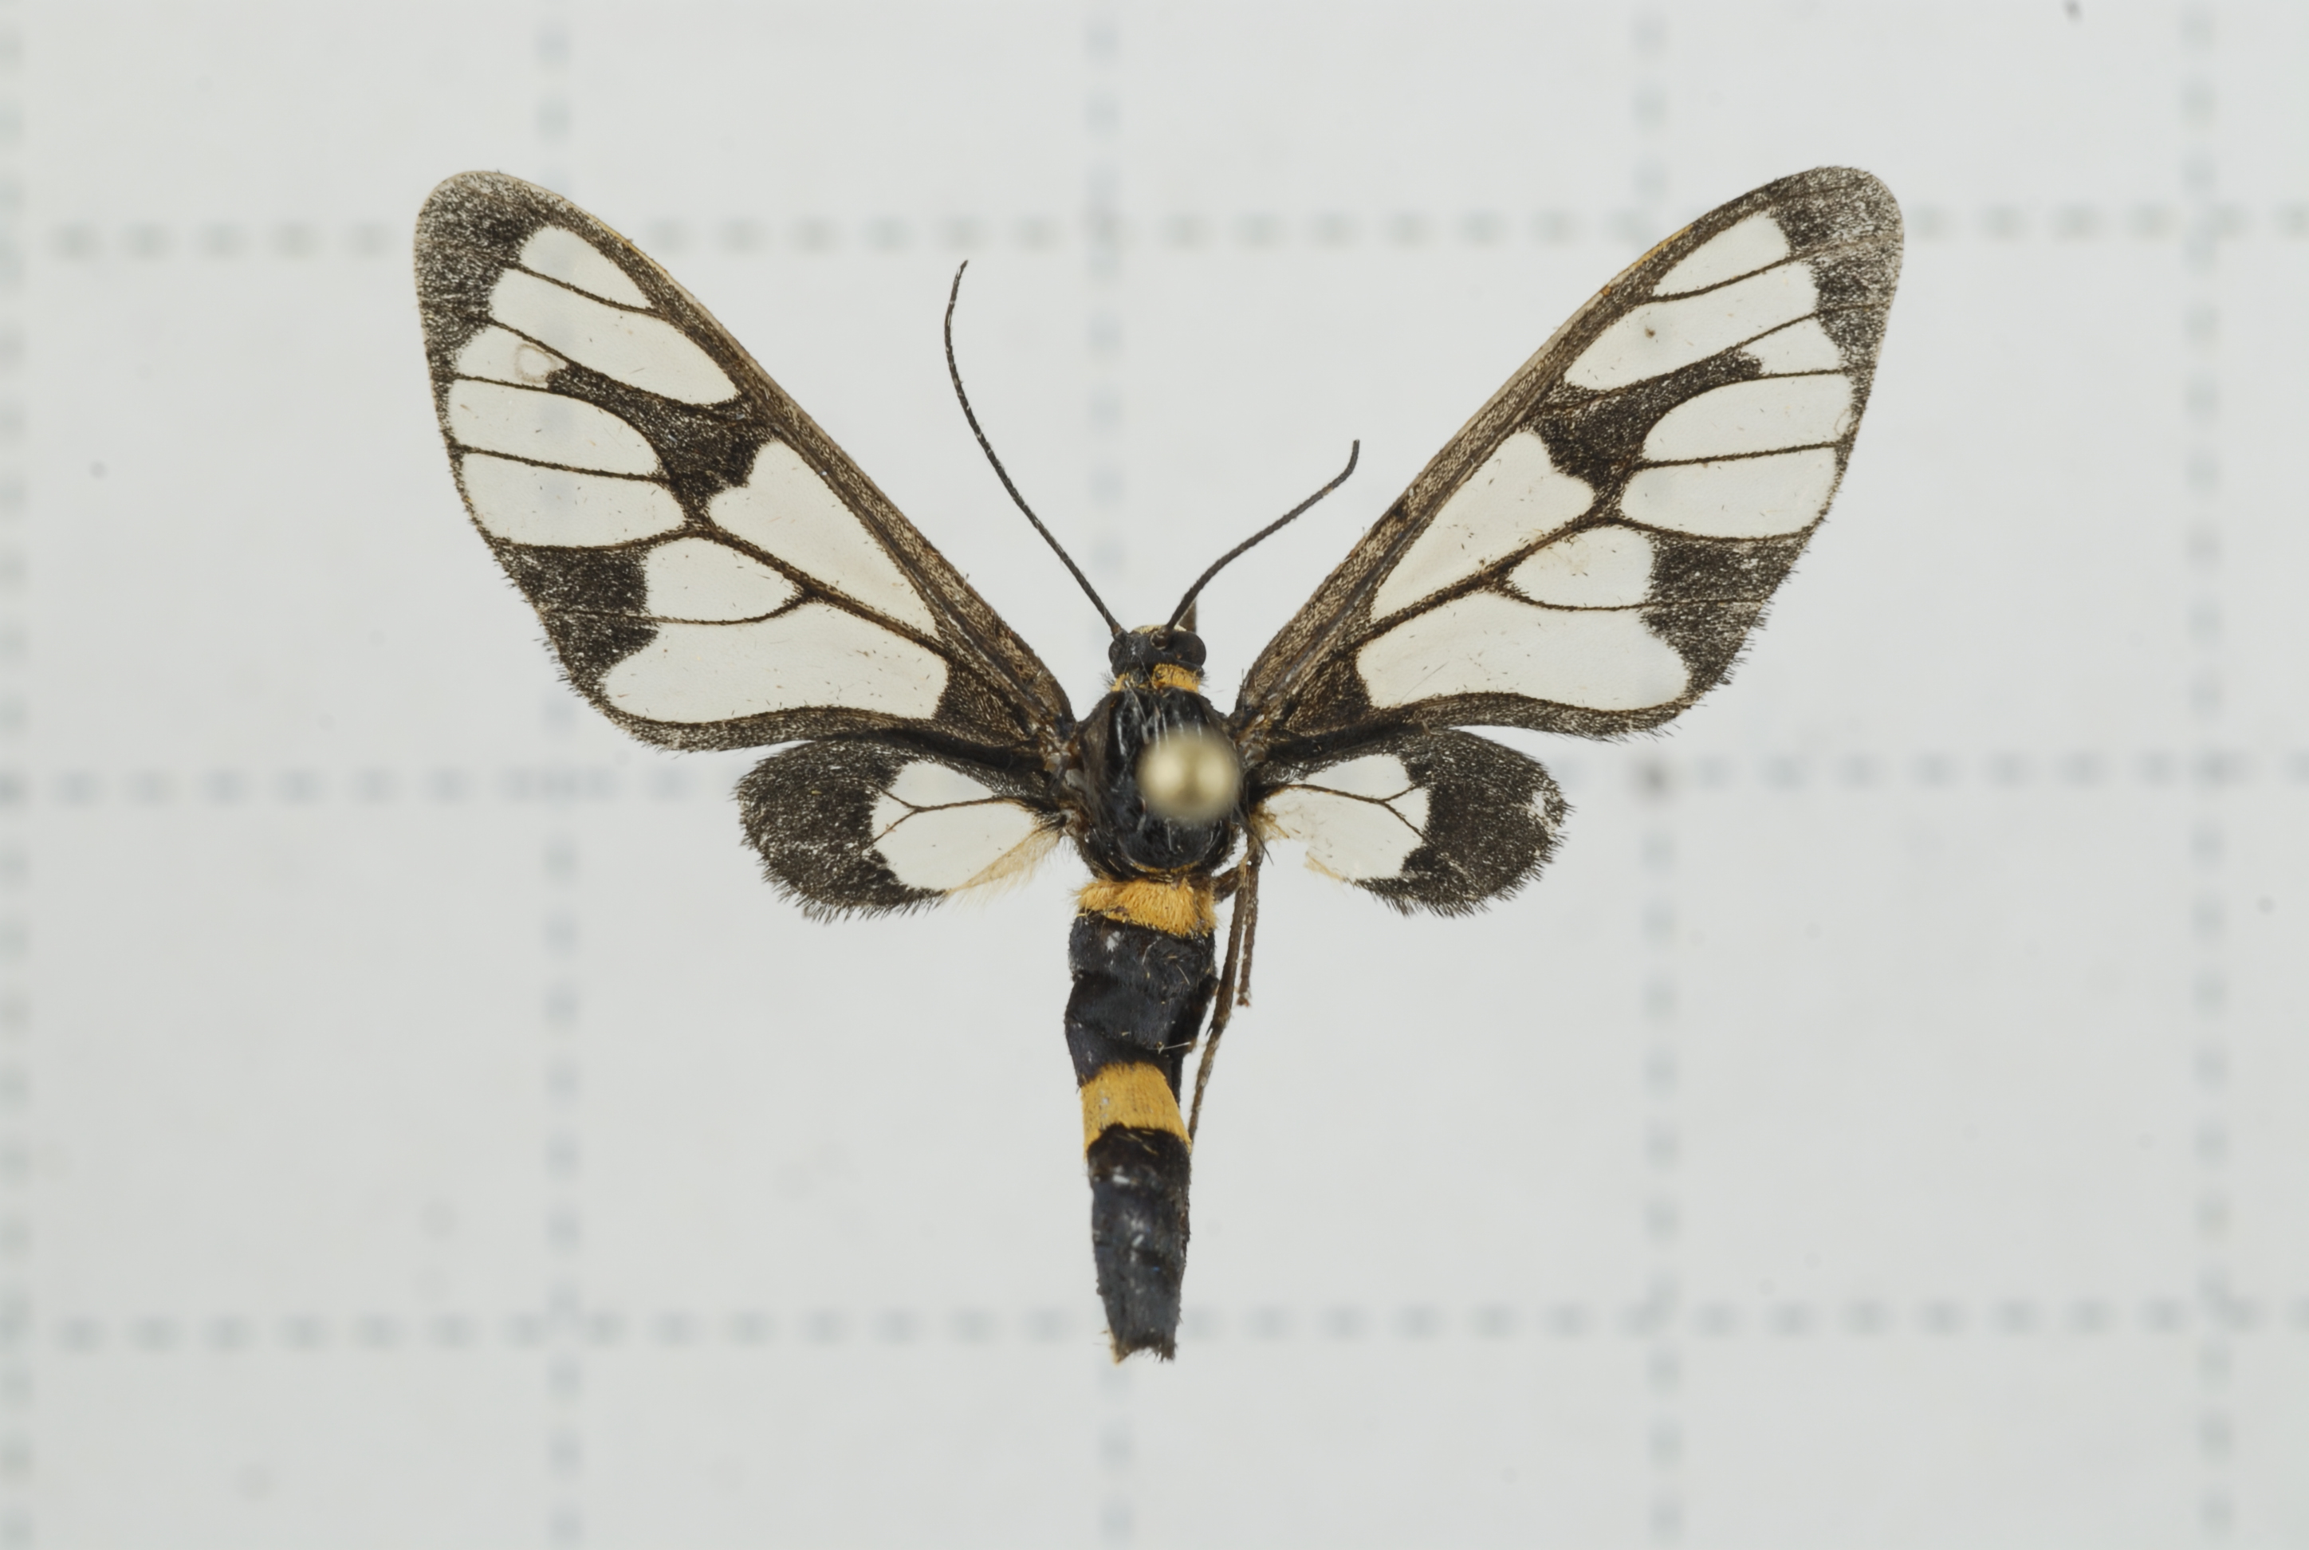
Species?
Syntomoides imaon
